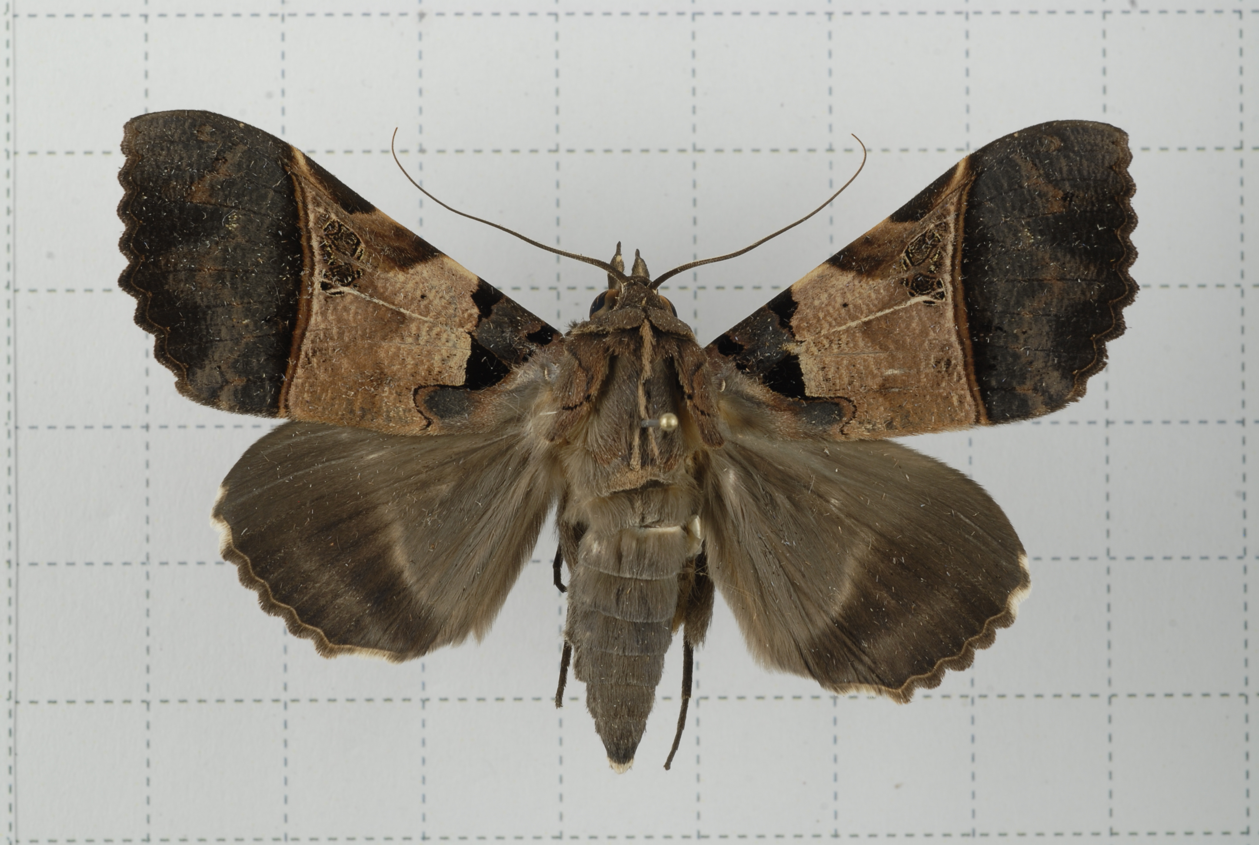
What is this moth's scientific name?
Serrodes campana
